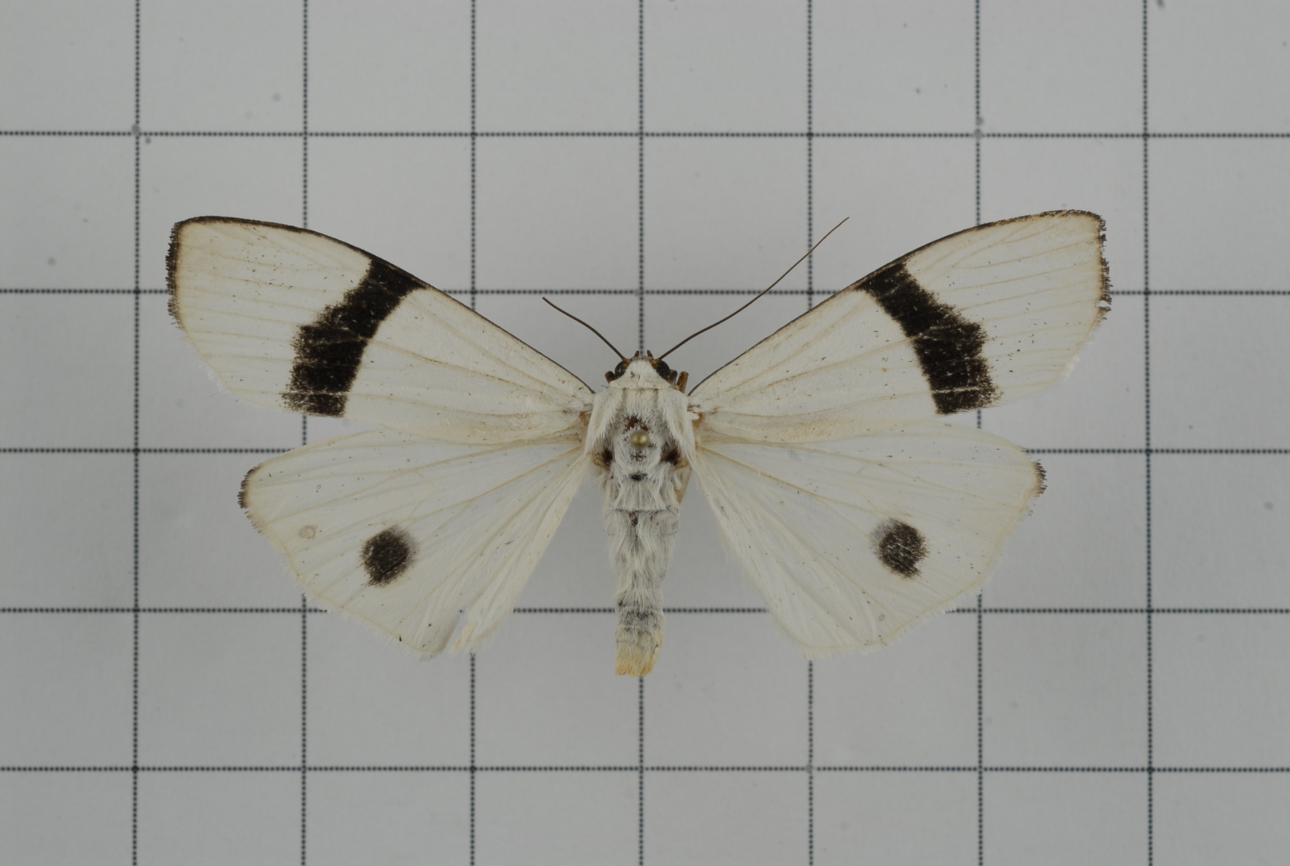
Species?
Vamuna alboluteora
